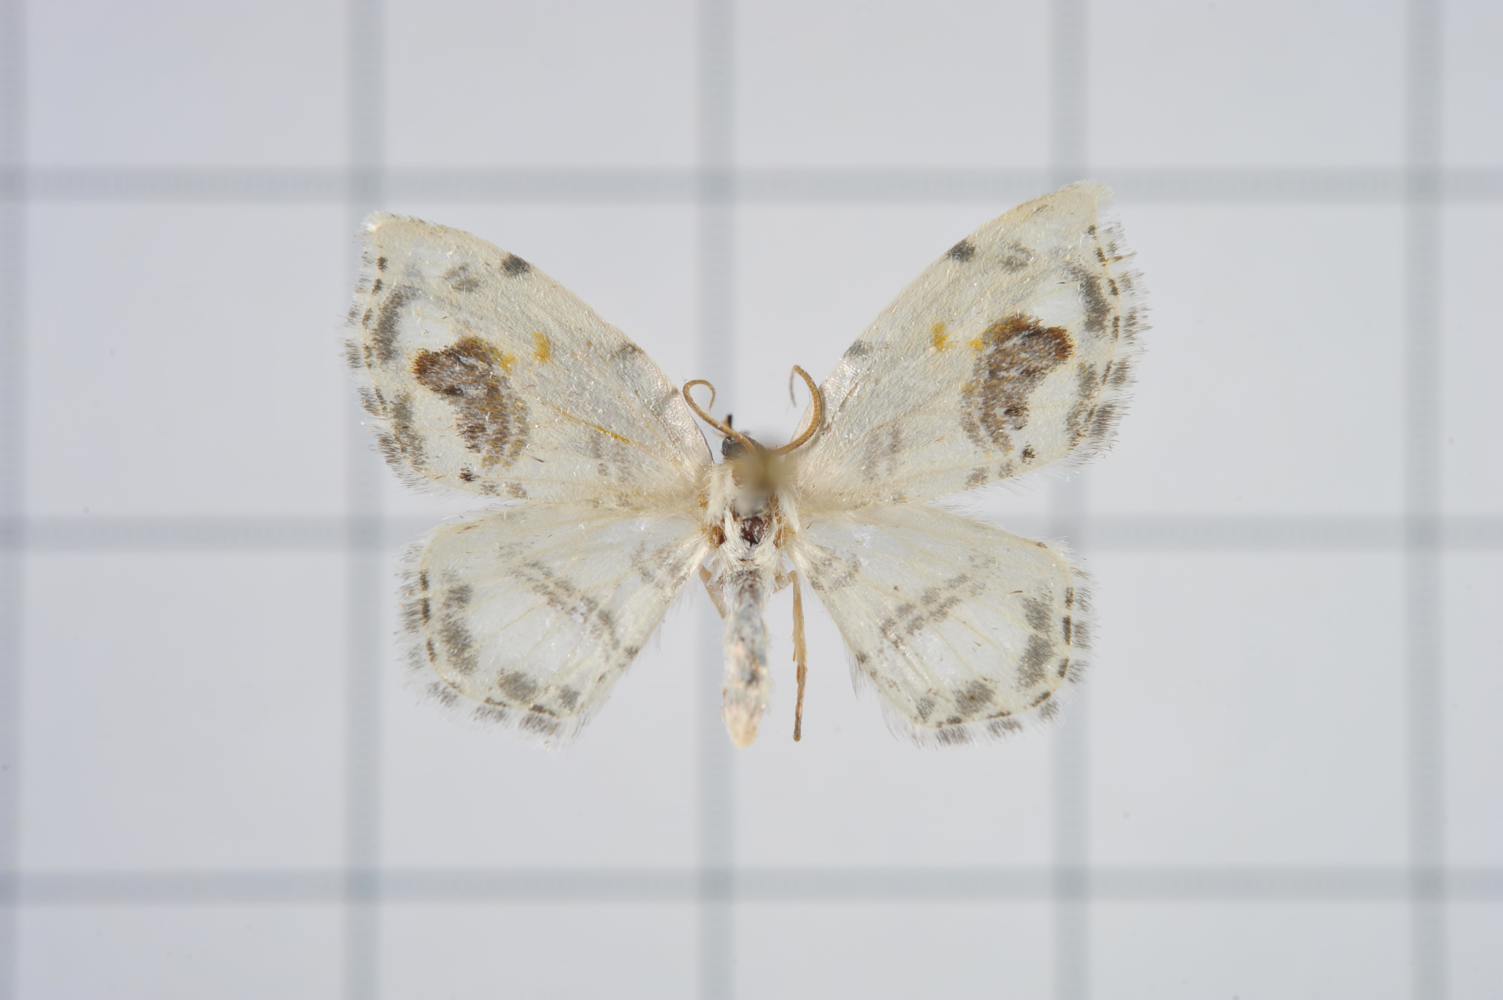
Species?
Auzata minuta infirma
